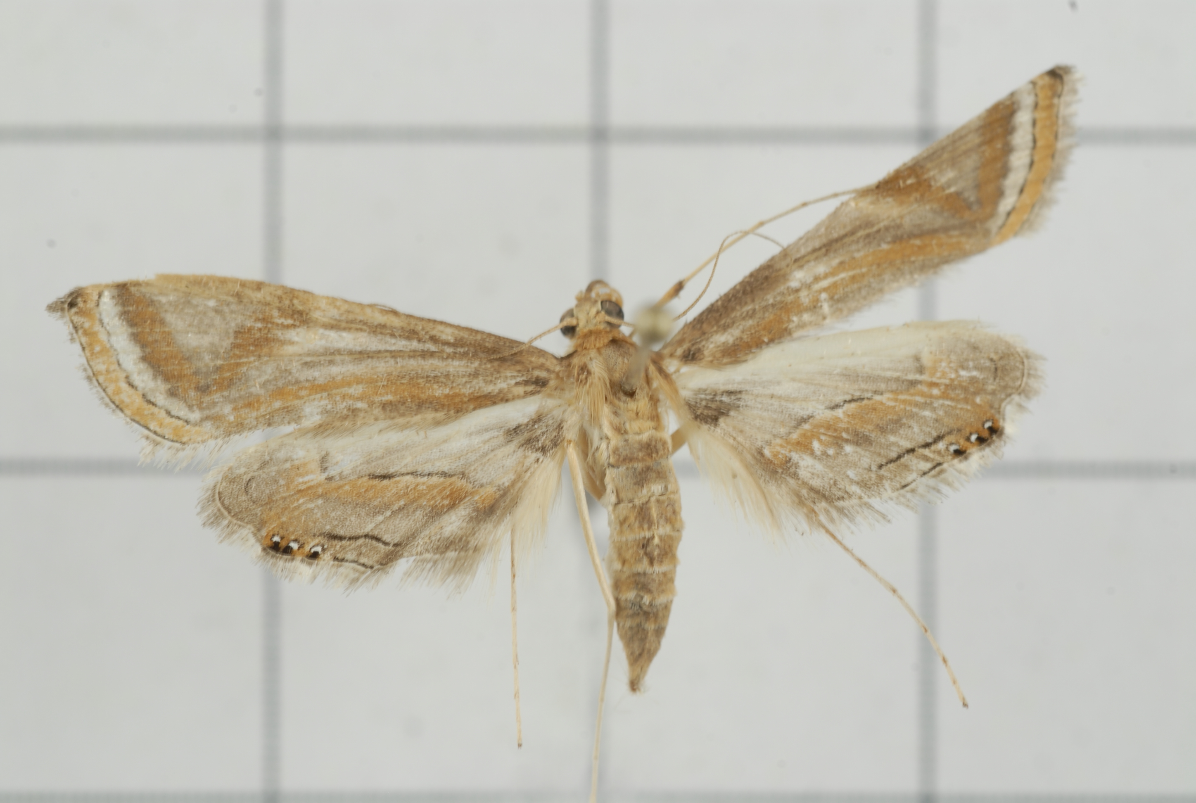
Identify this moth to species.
Eoophyla gibbosalis
